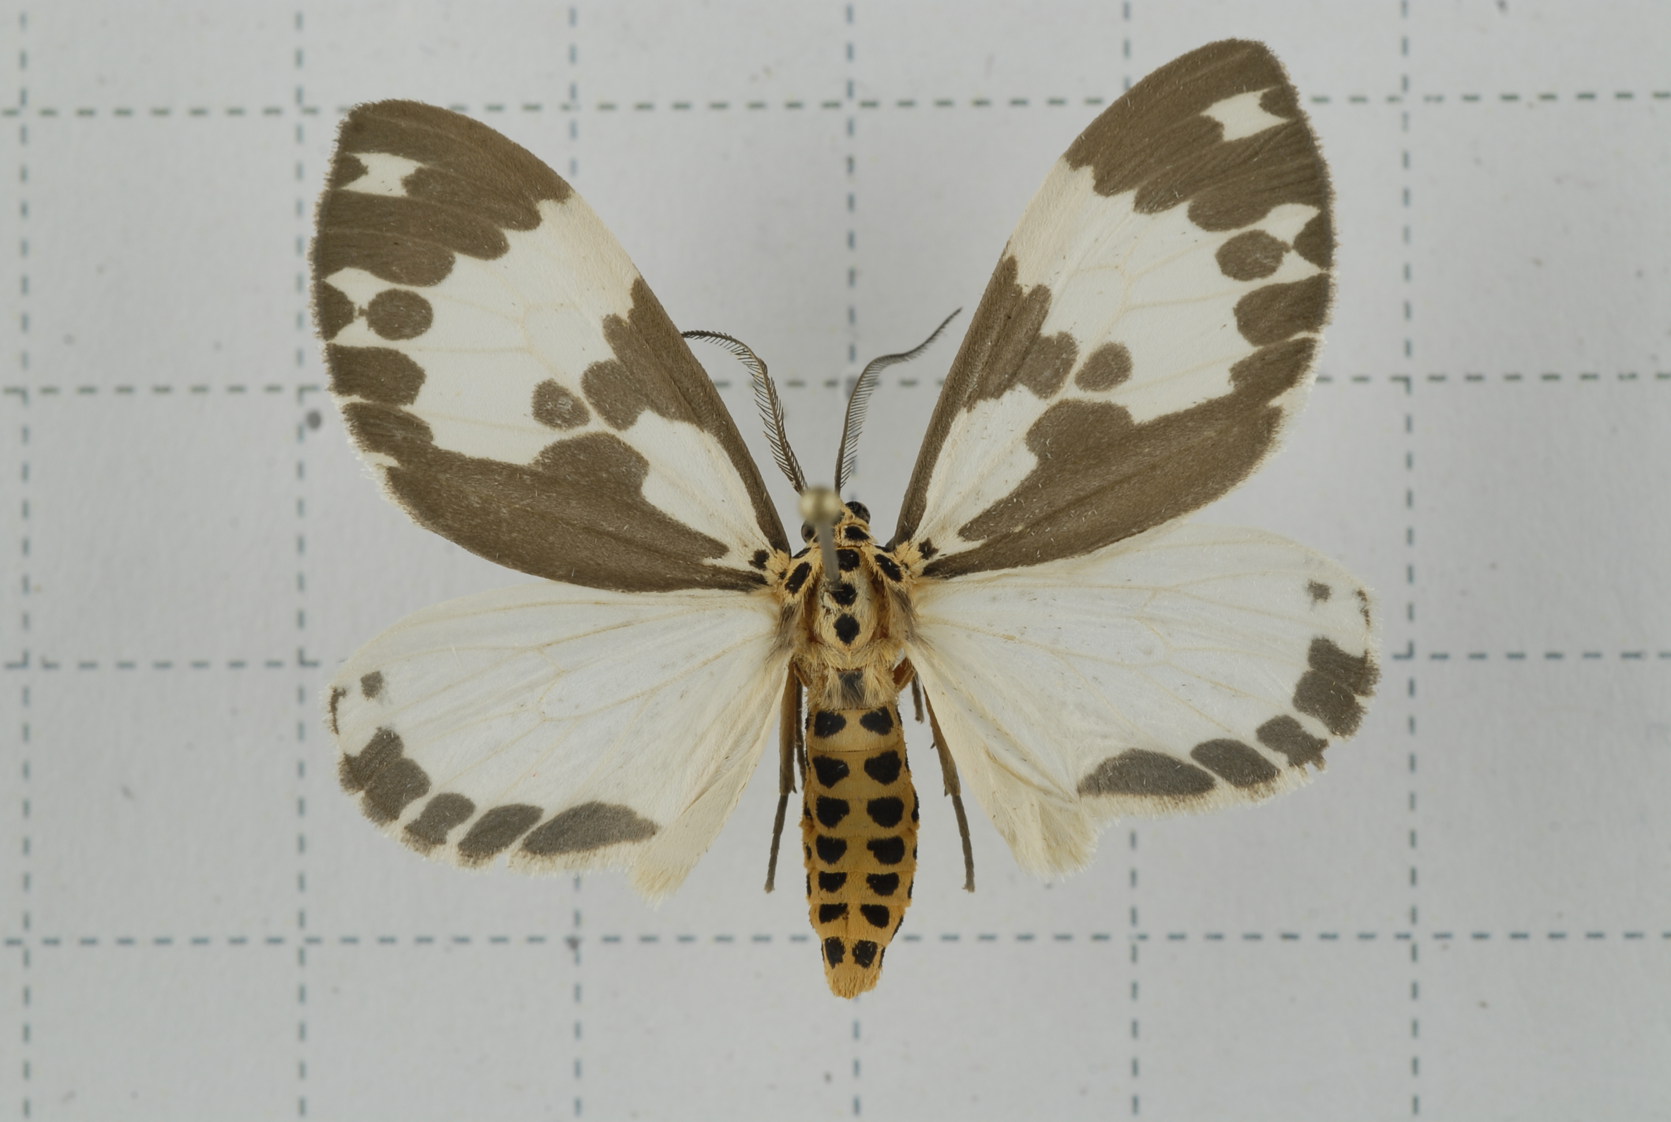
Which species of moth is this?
Nyctemera carissima formosana
